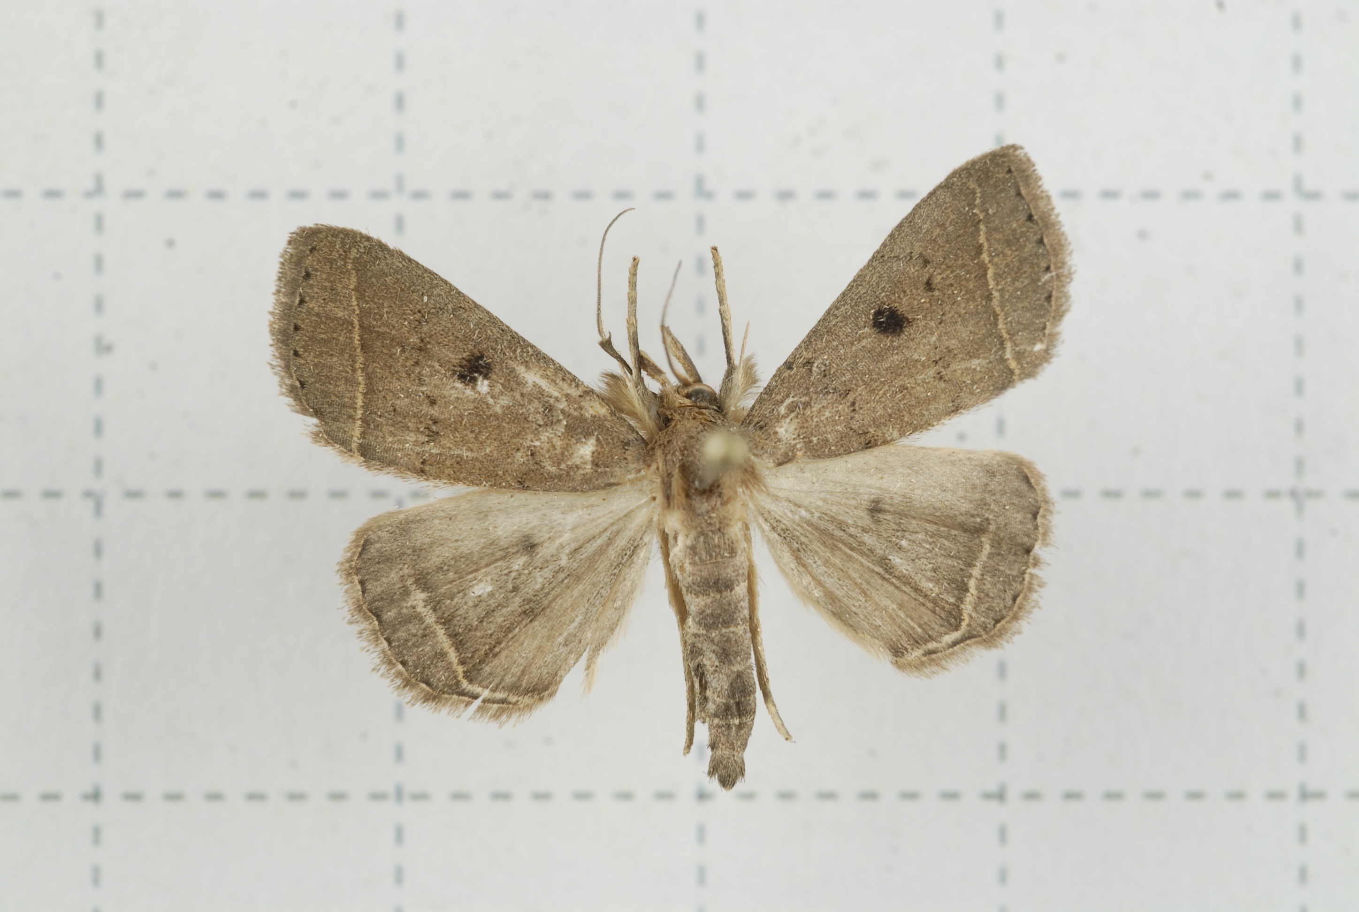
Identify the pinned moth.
Simplicia discosticta
